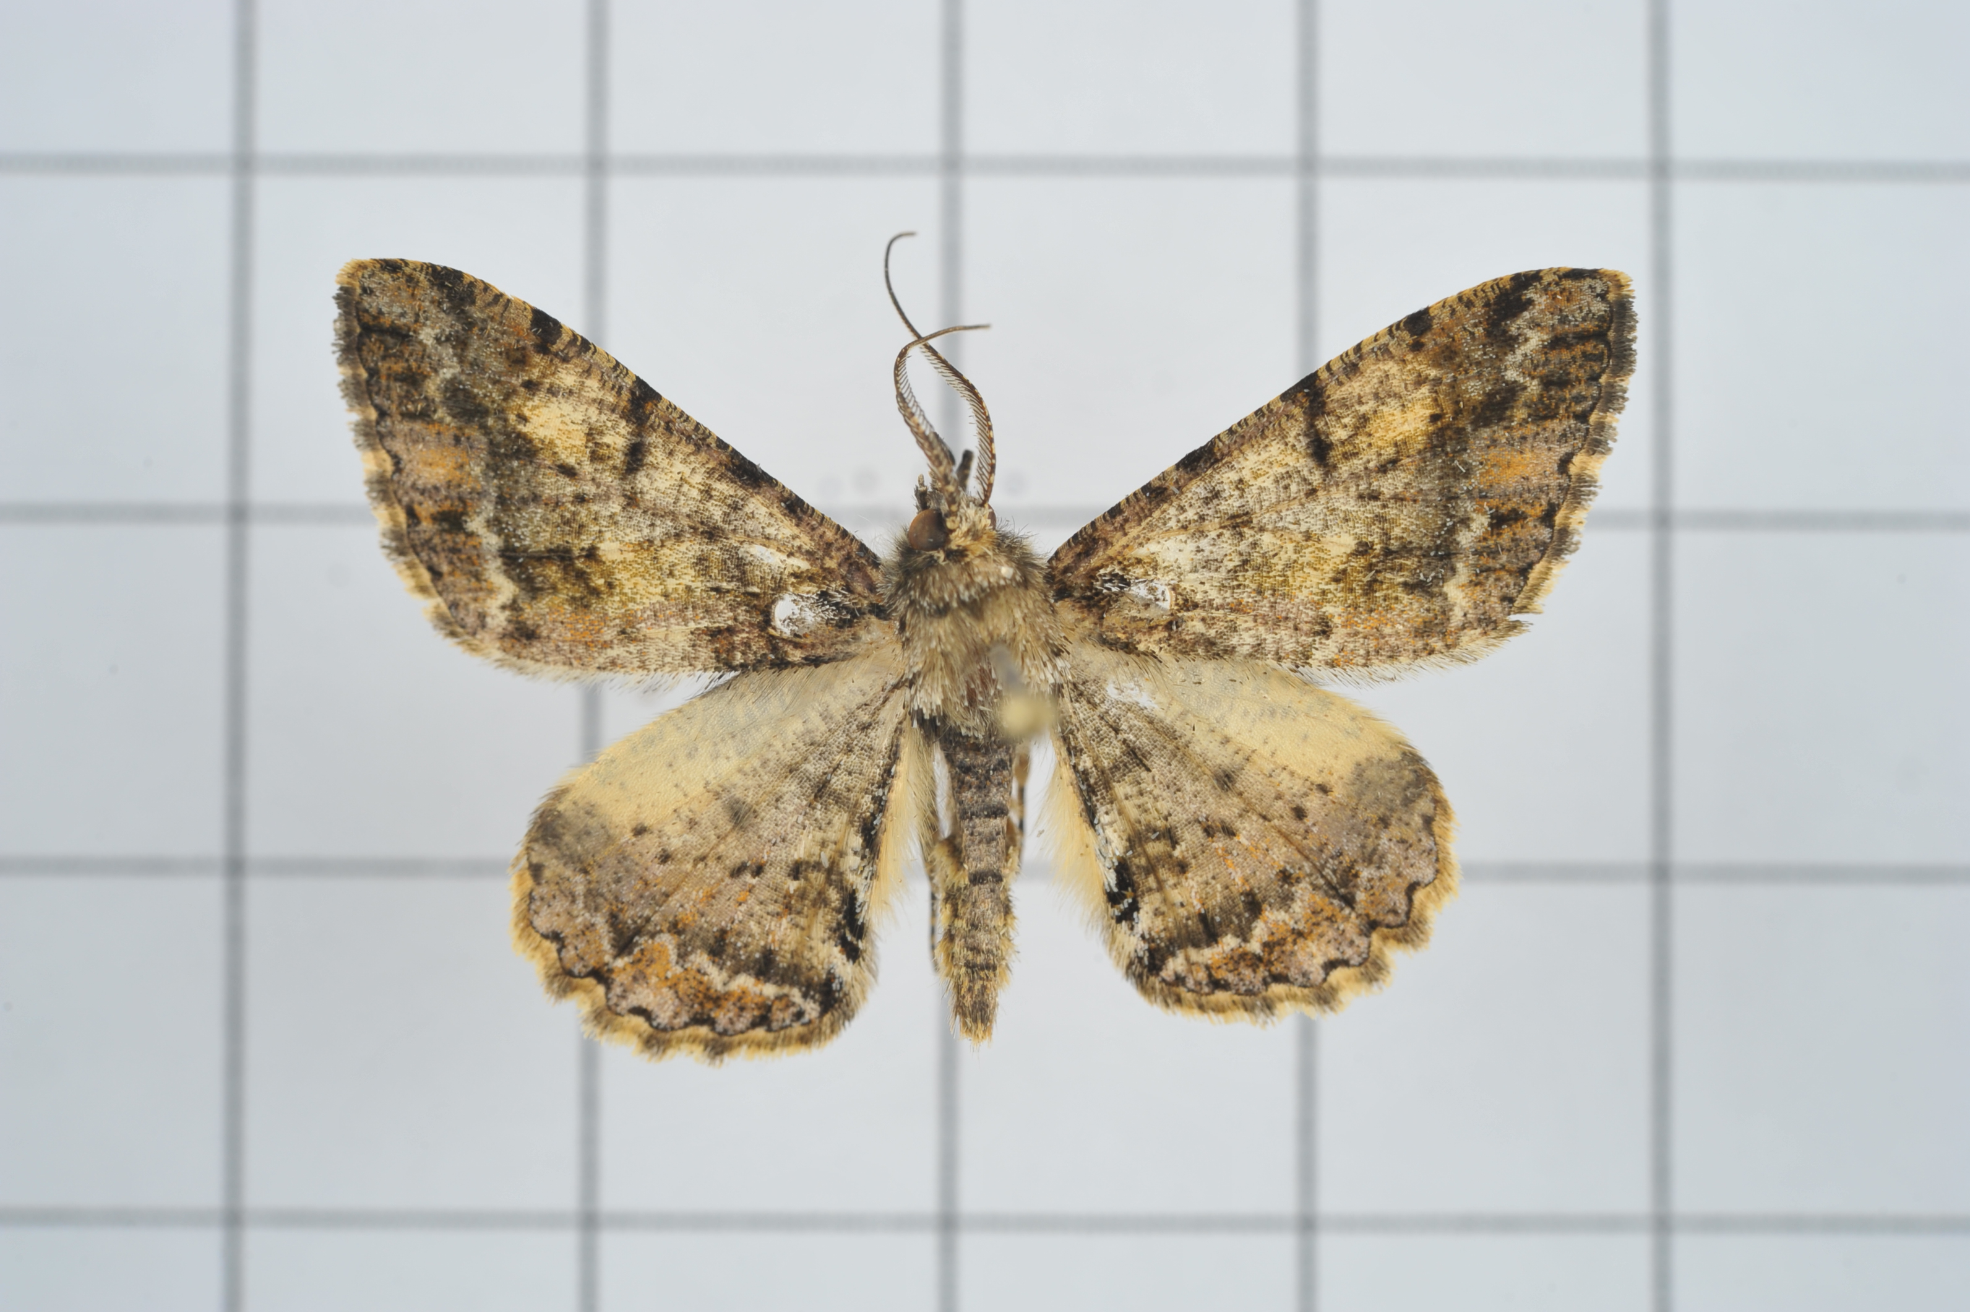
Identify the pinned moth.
Alcis taiwanovariegata
